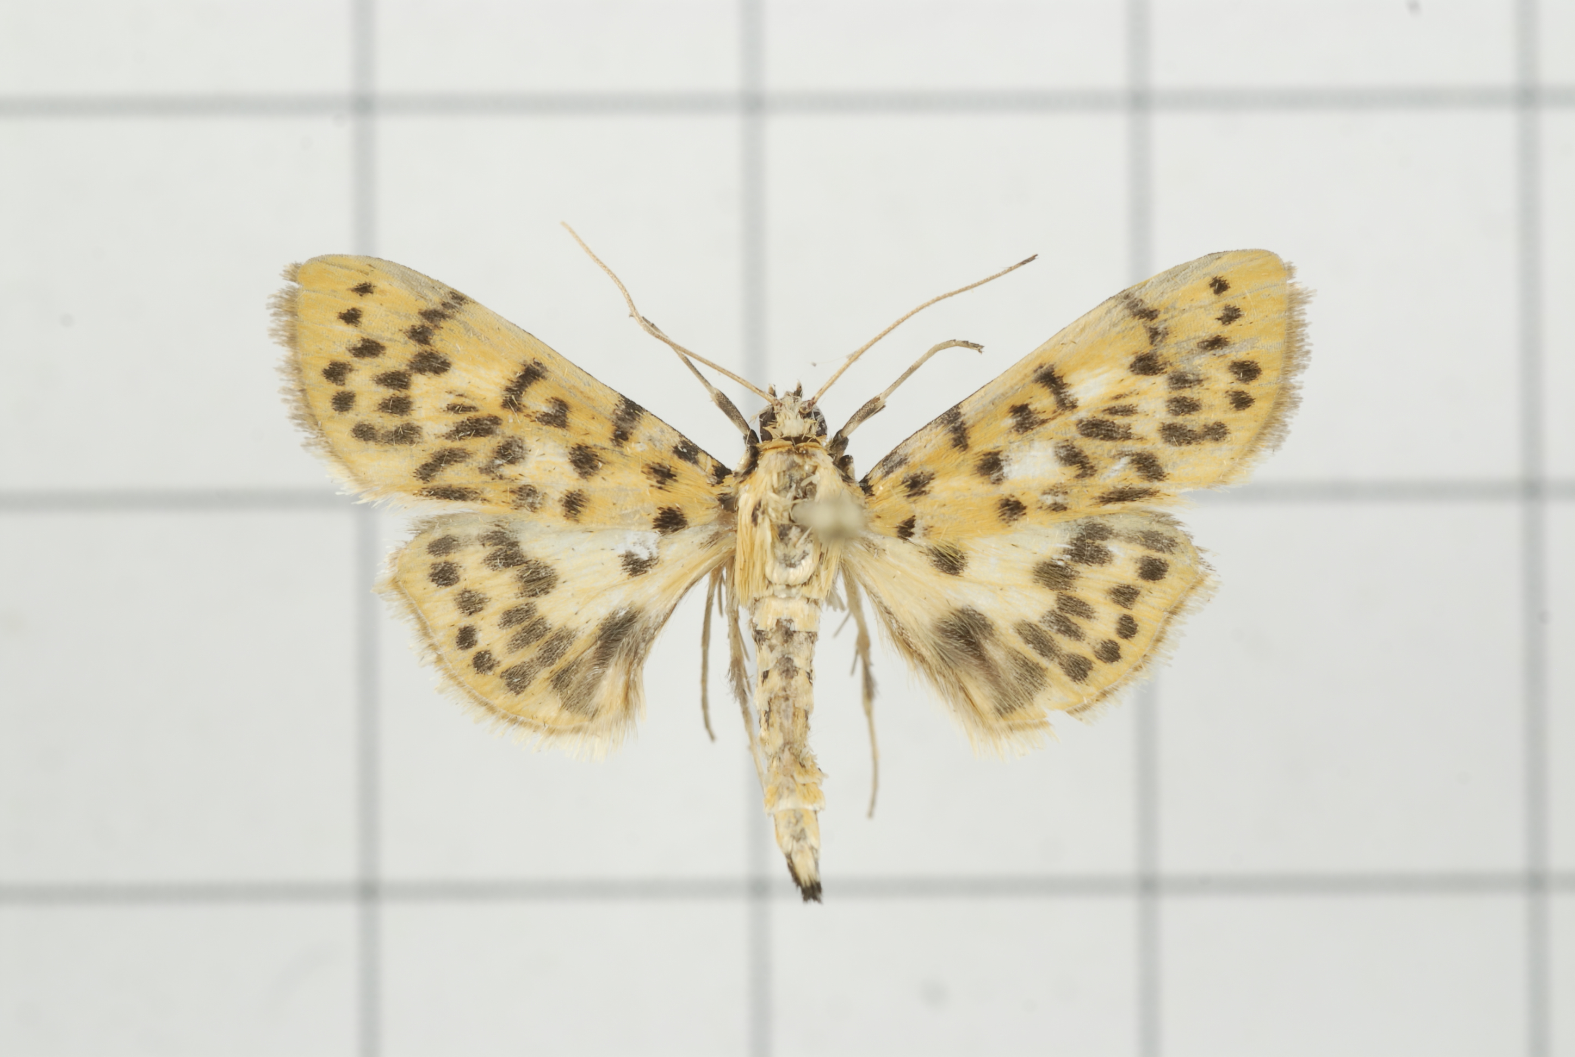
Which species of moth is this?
Conogethes pinicolalis
